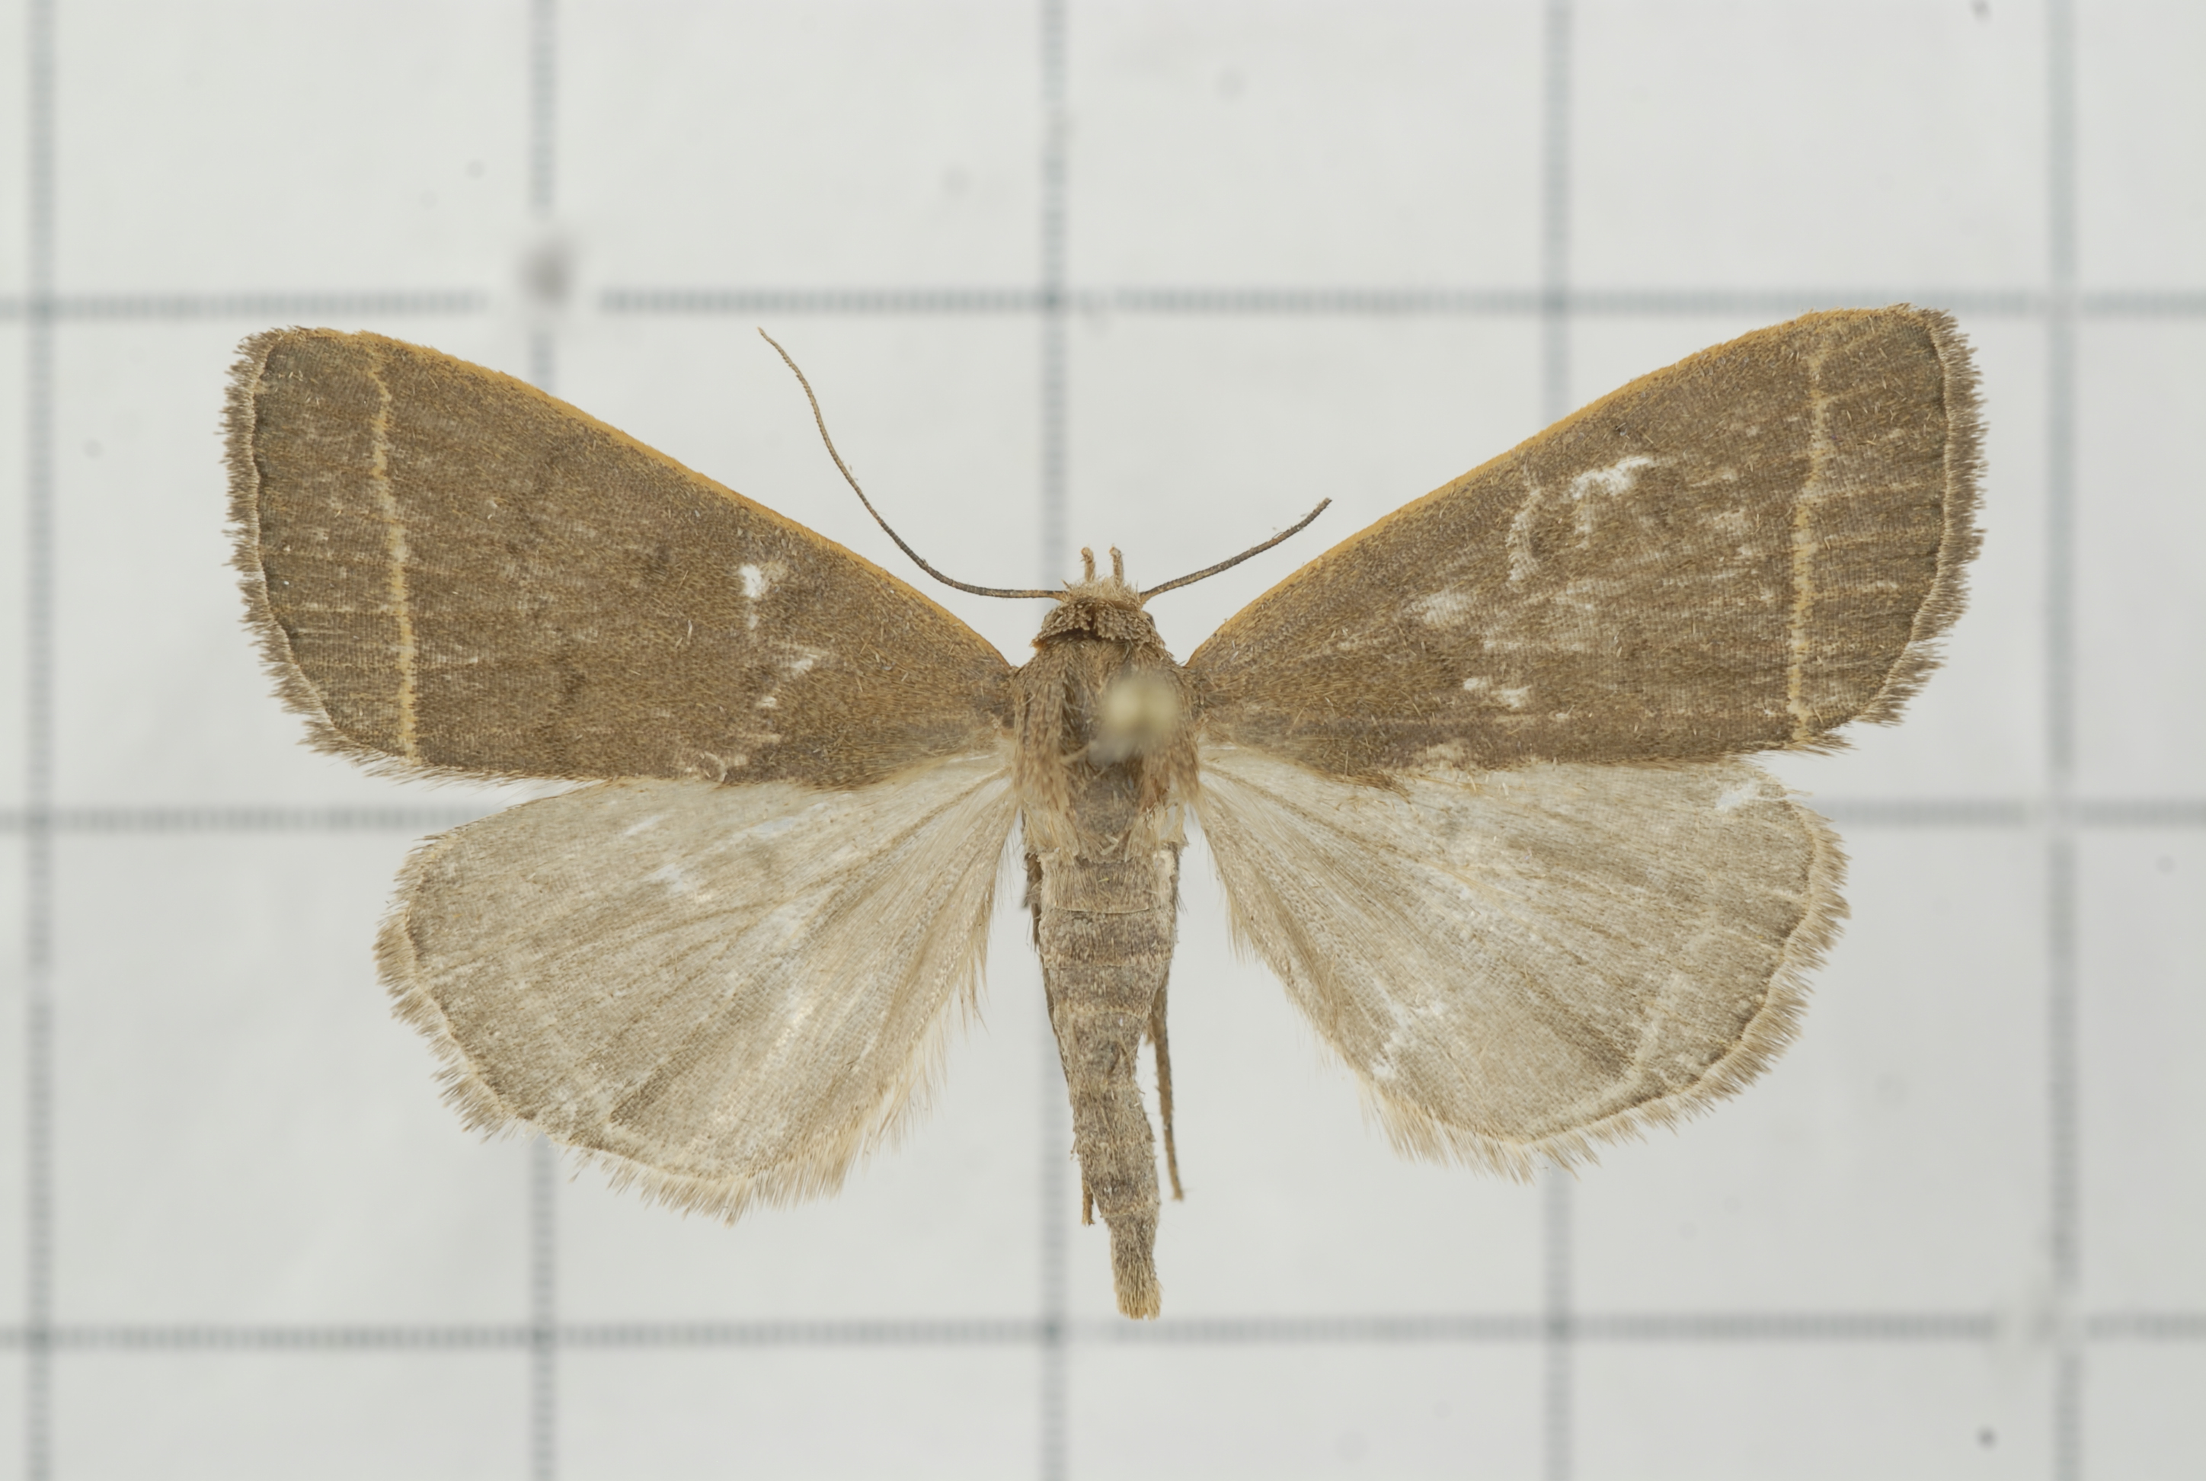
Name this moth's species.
Simplicia niphona
